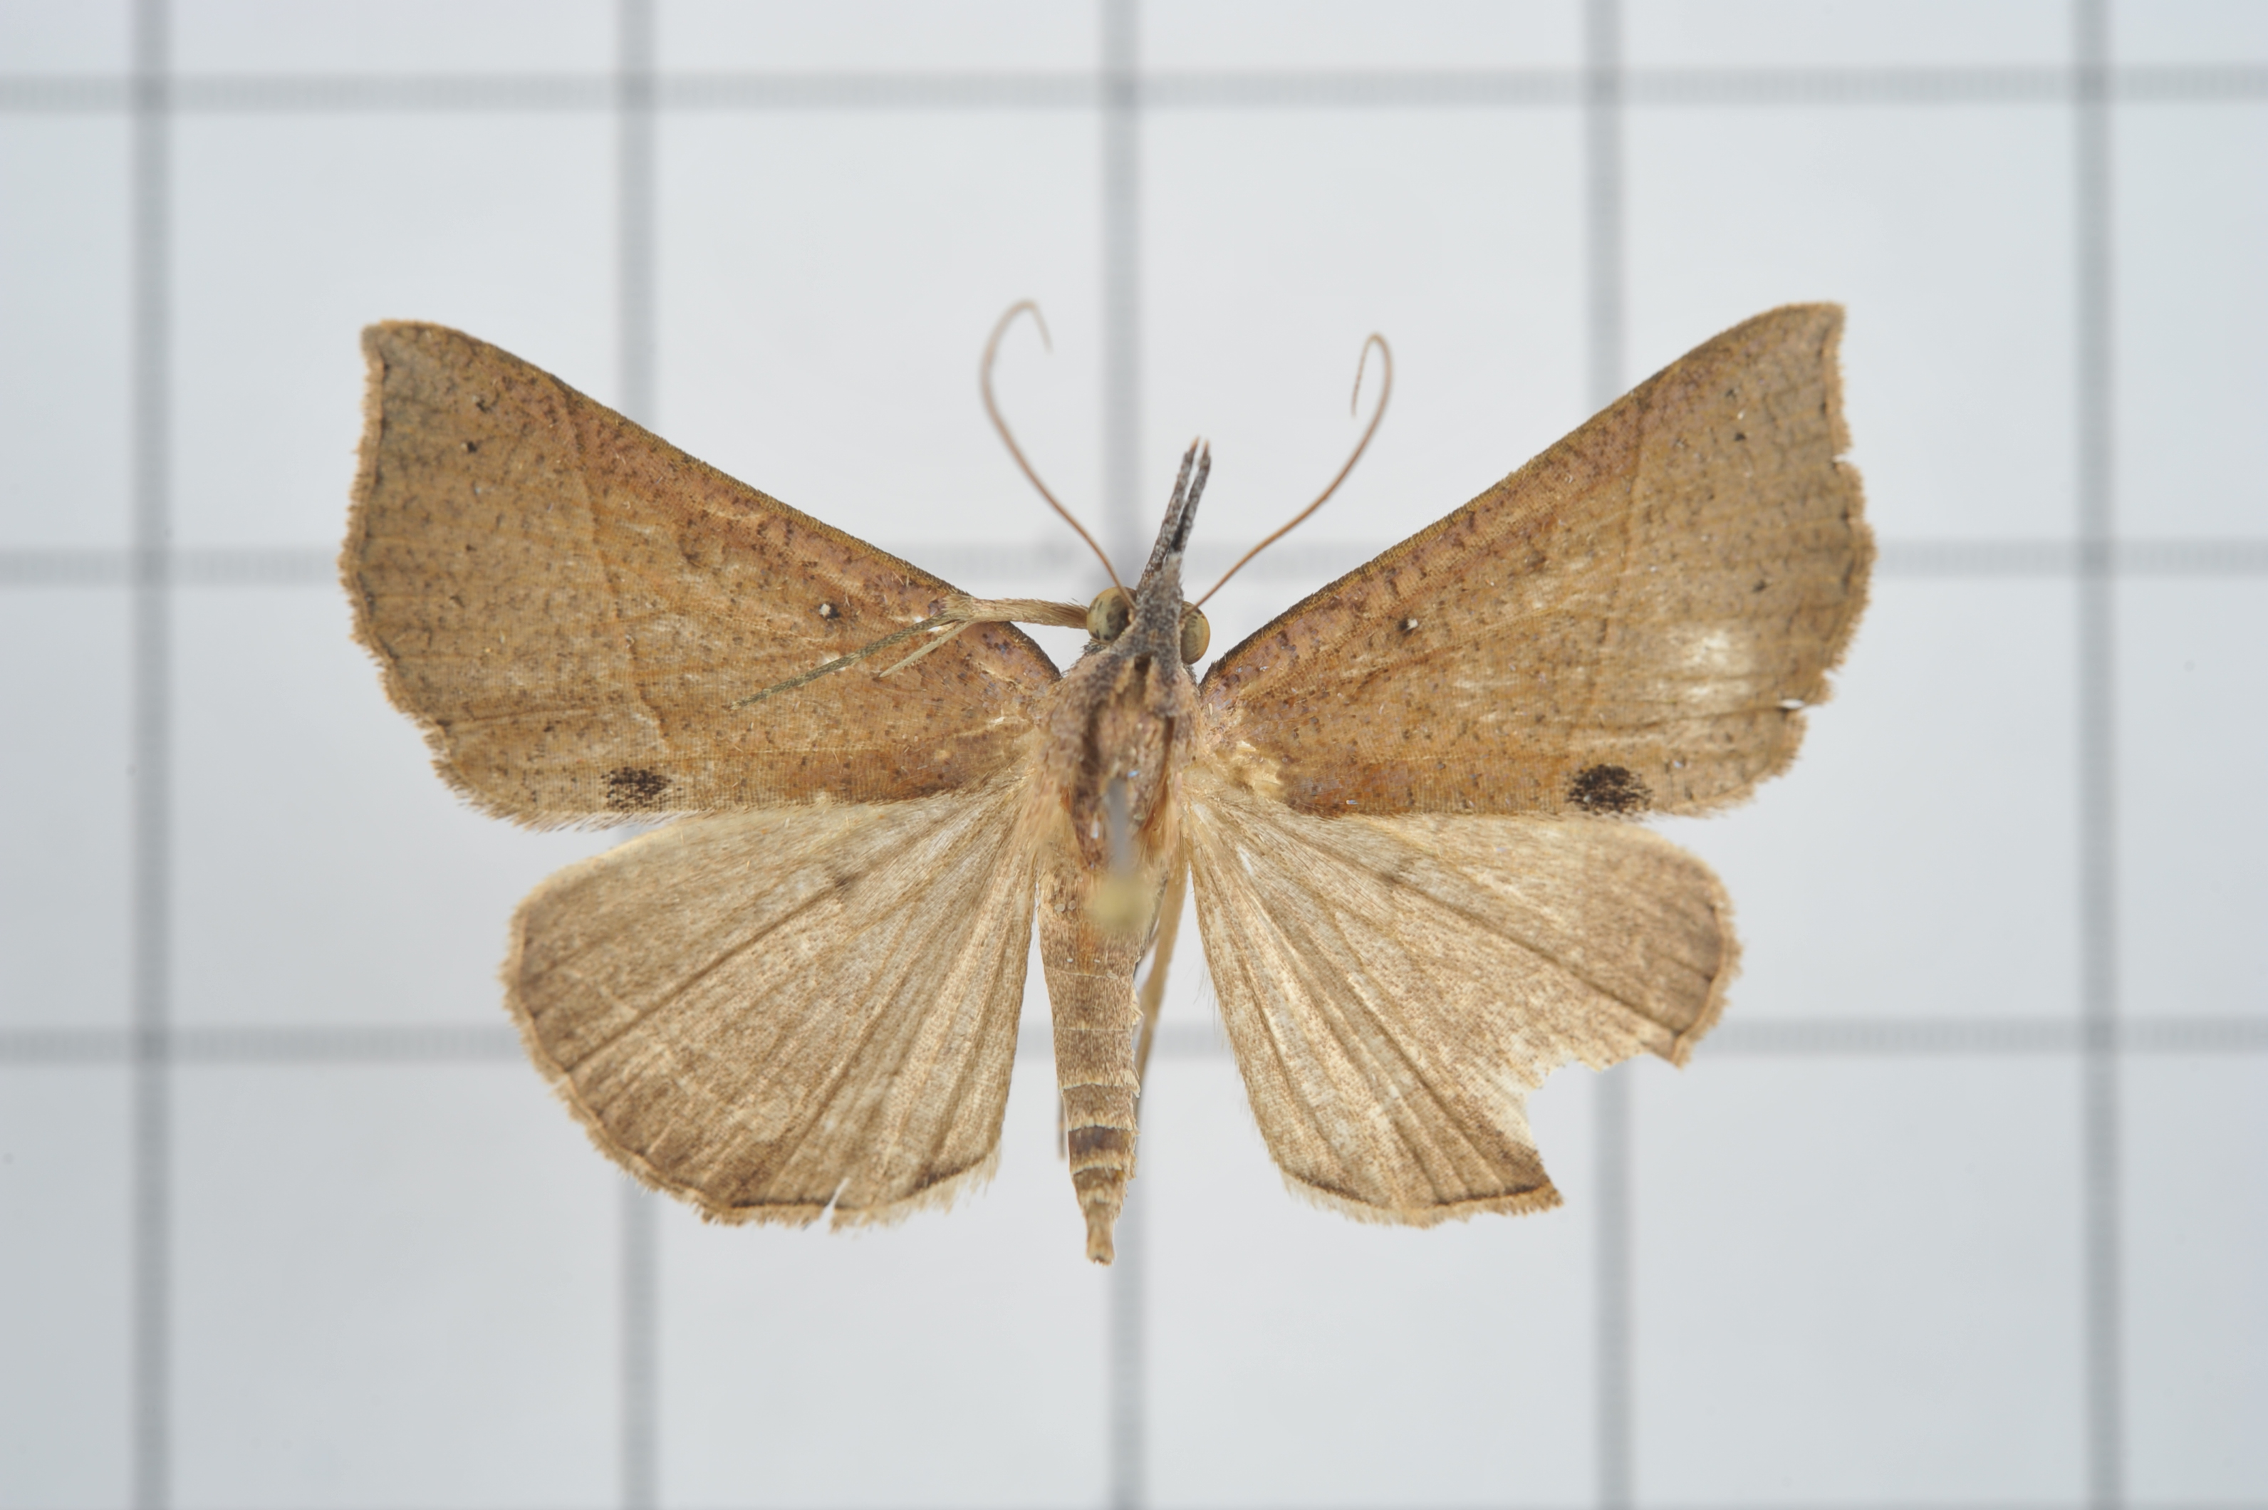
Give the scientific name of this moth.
Hypena strigatus
